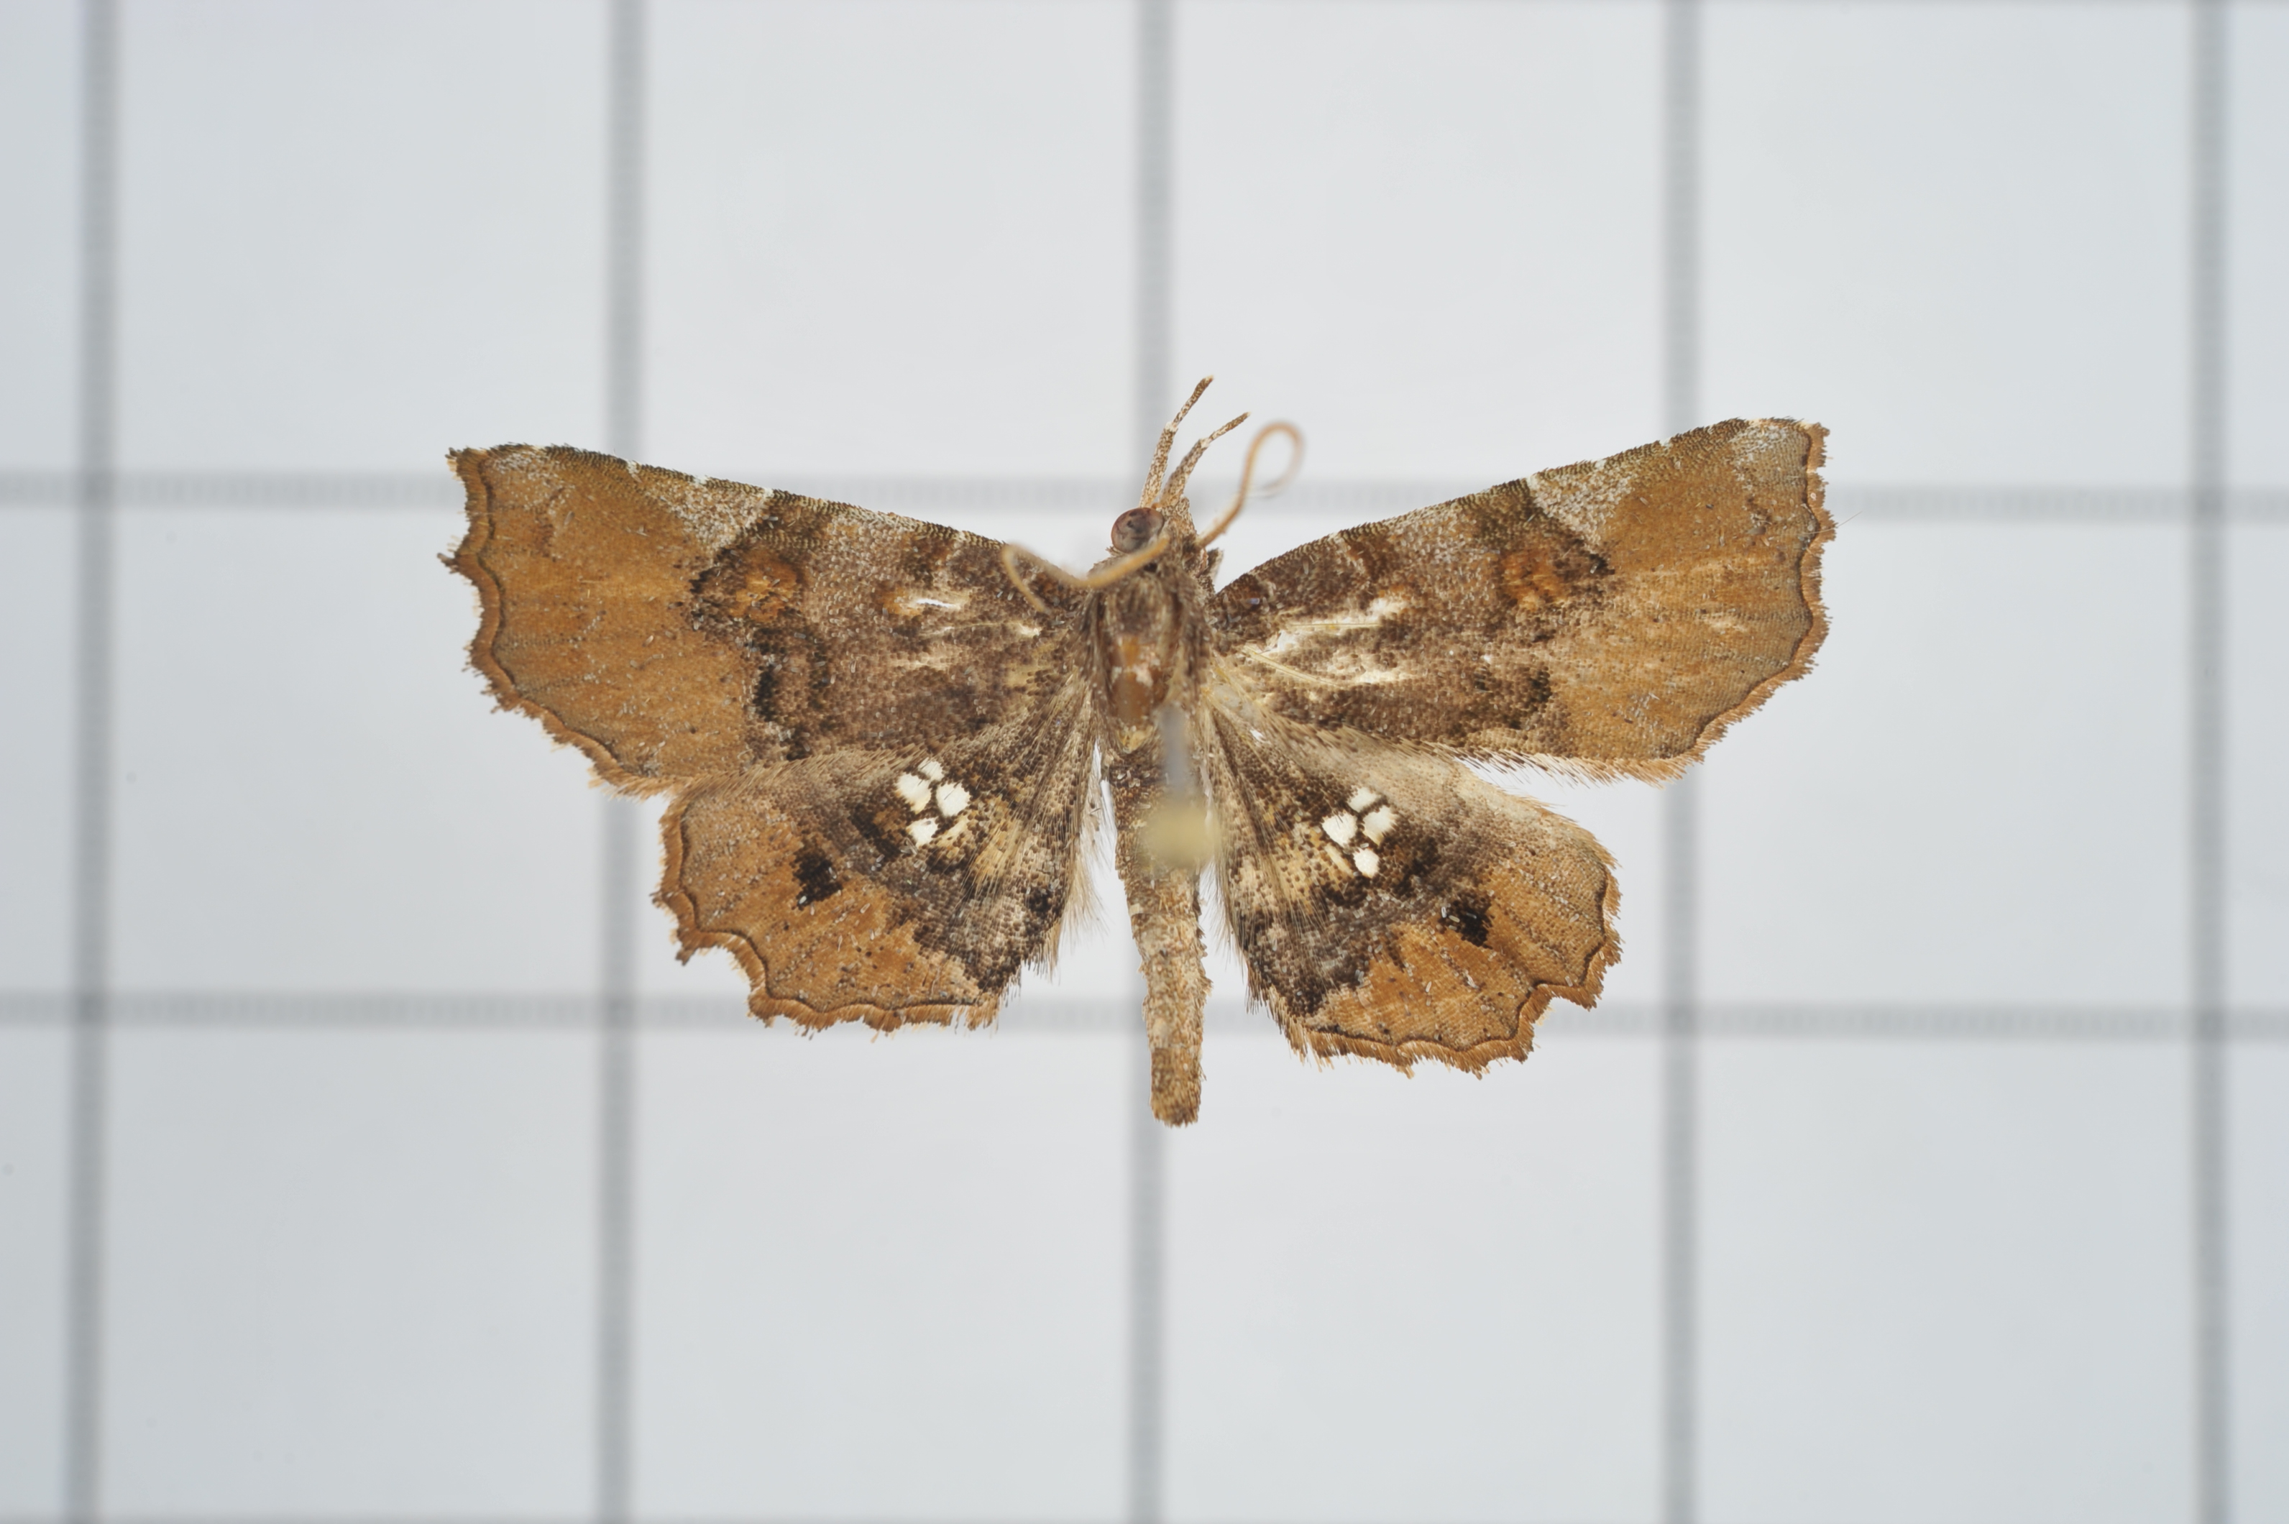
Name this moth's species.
Pangrapta vasava
